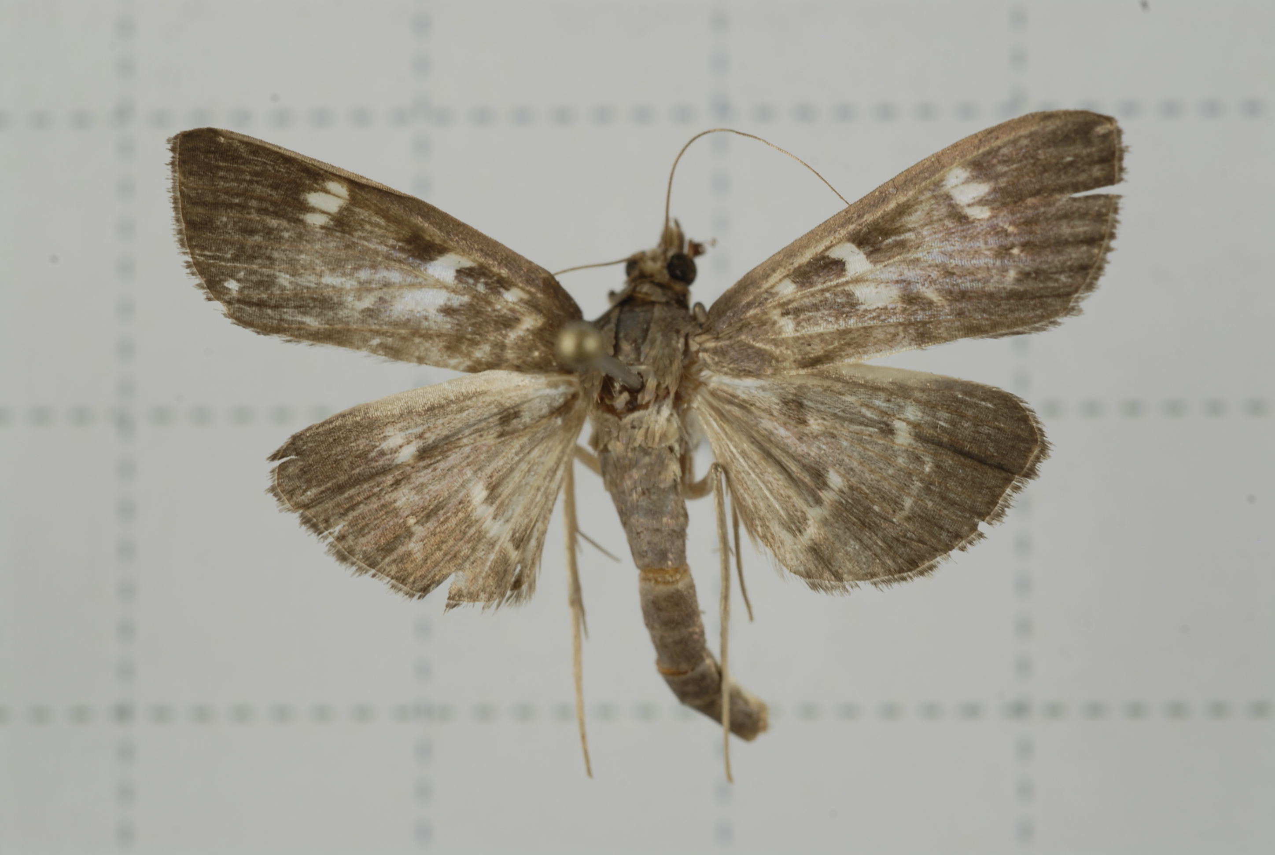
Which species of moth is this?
Prorodes mimica
